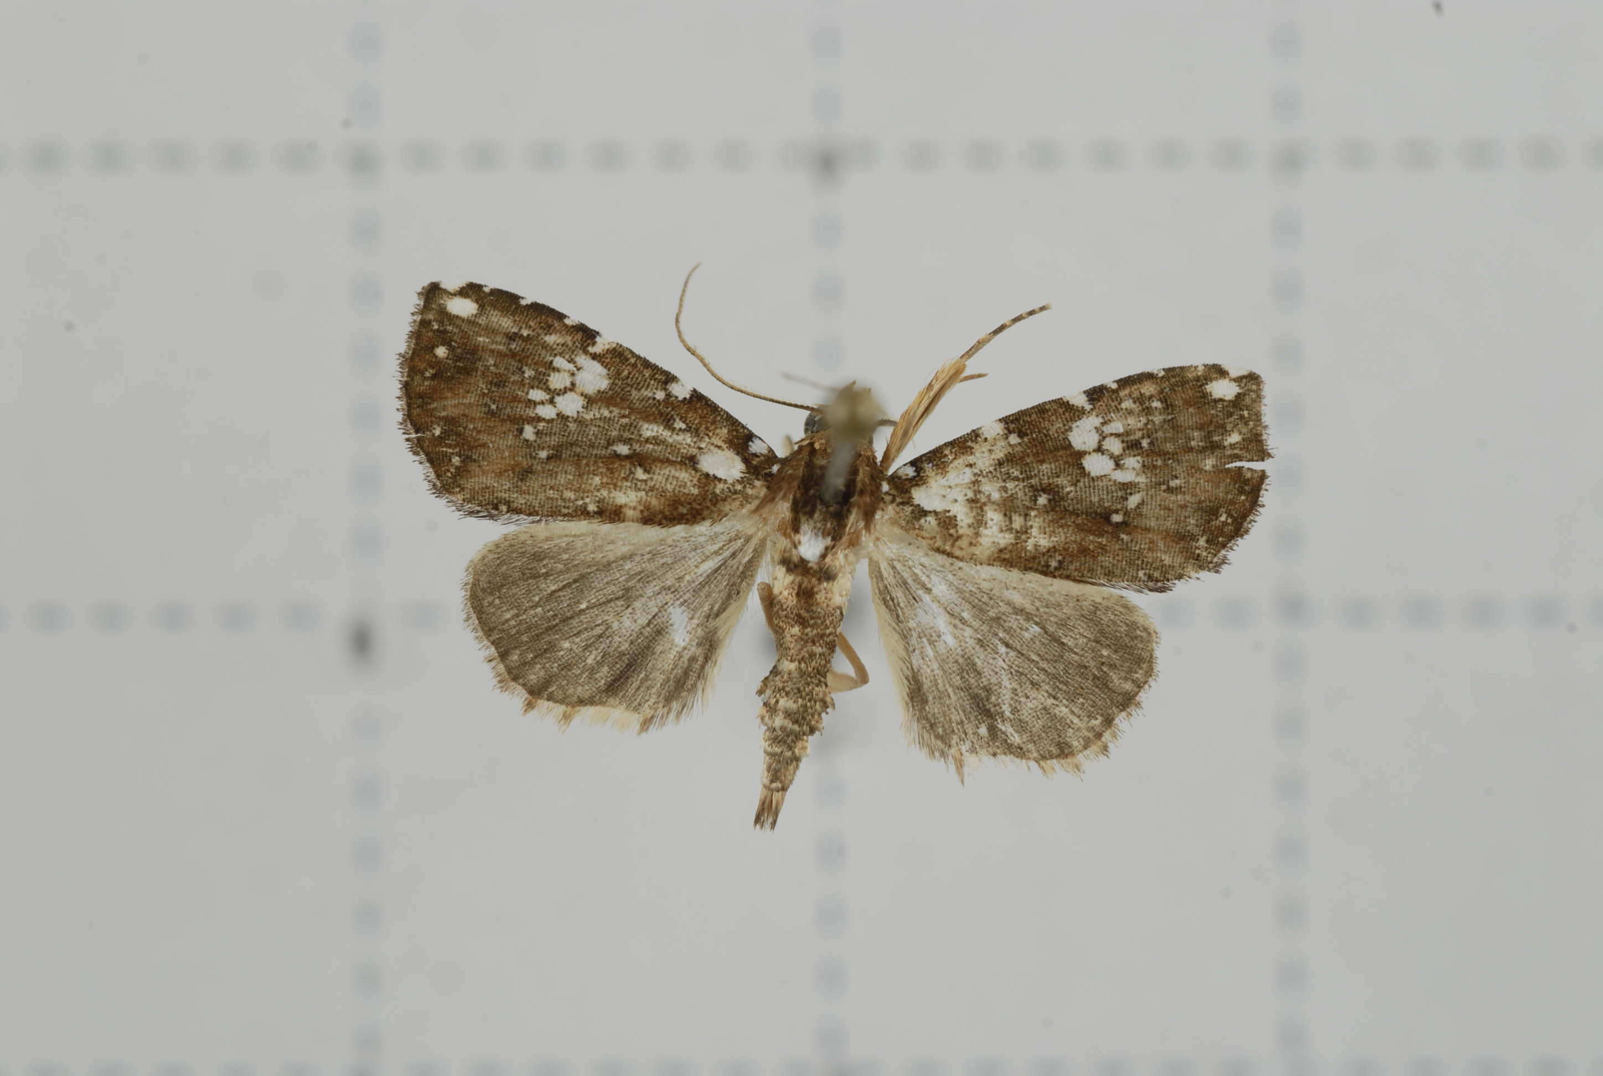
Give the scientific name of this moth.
Rivula niveipuncta
